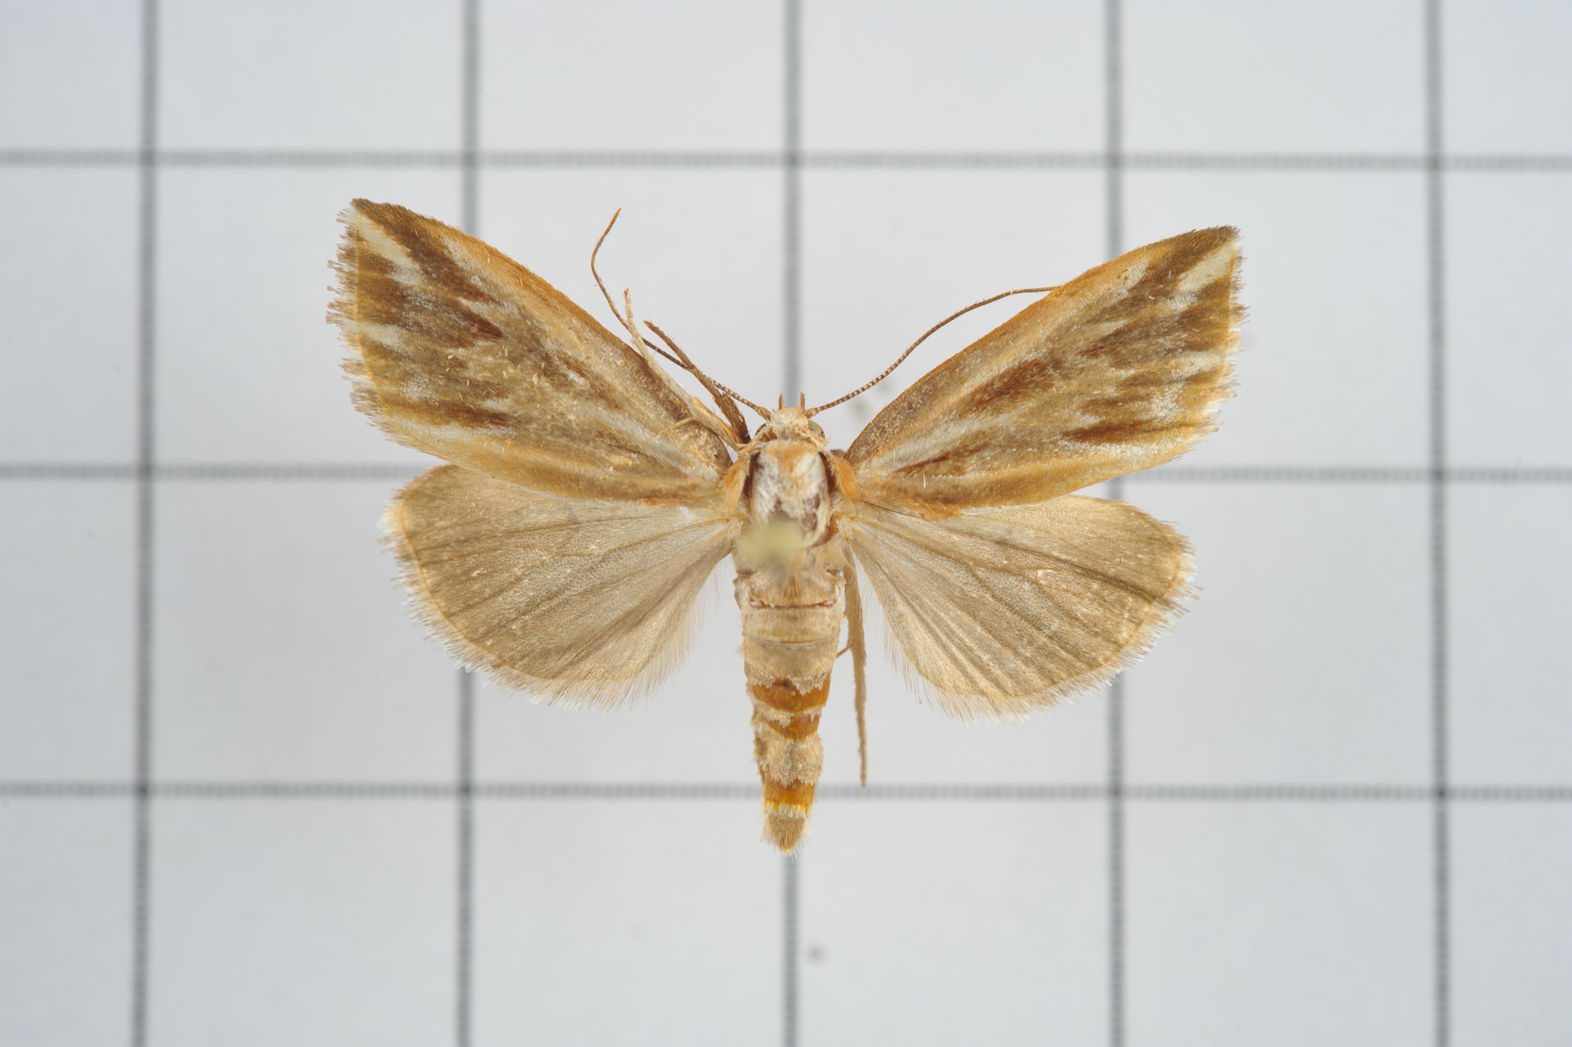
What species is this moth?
Narangodes confluens
